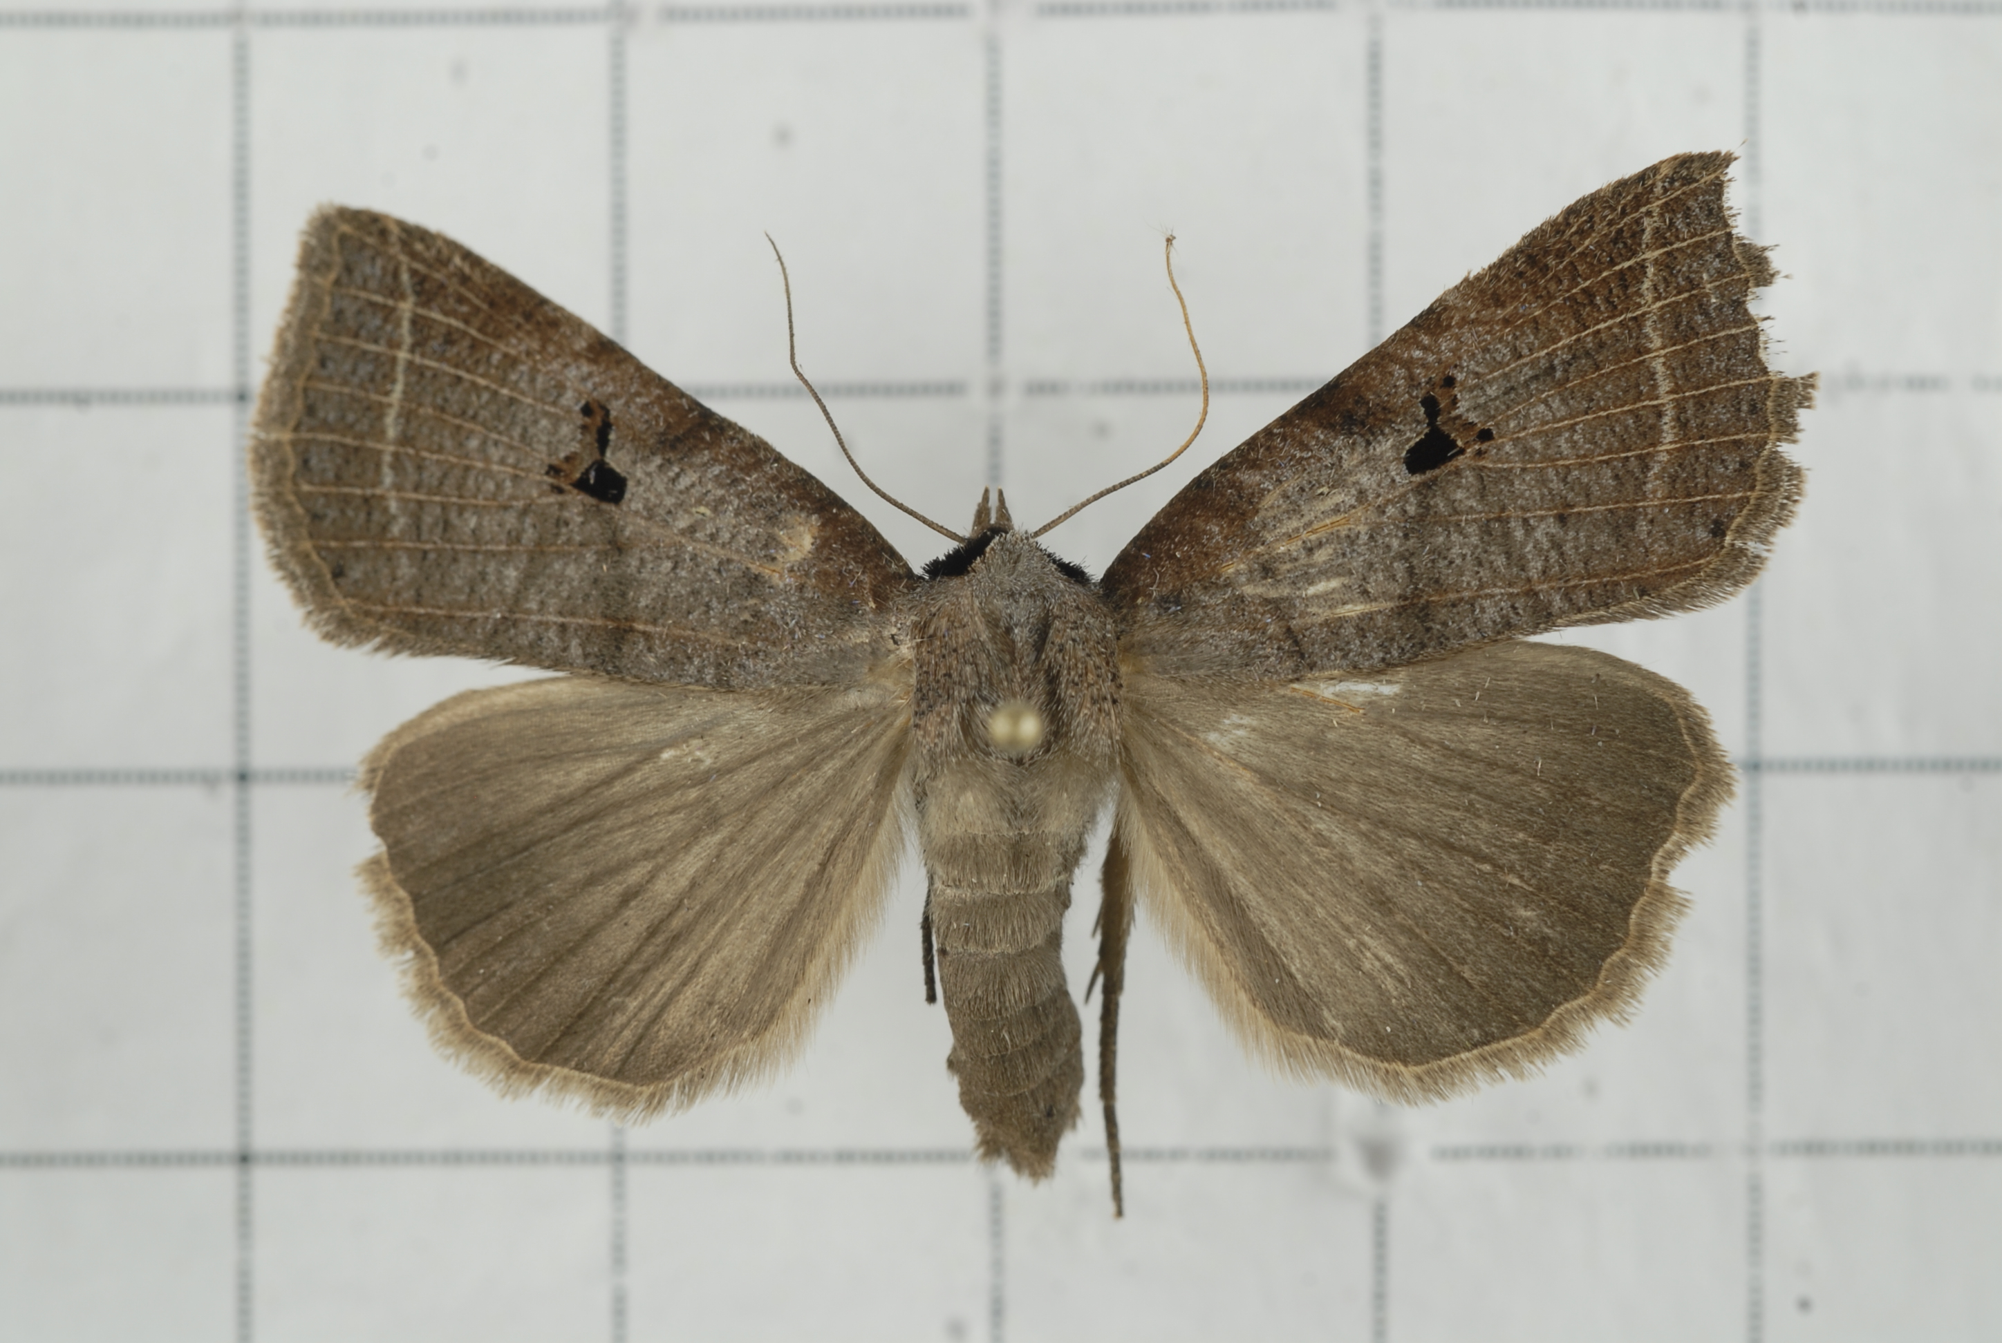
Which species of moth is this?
Lygephila dorsigera
